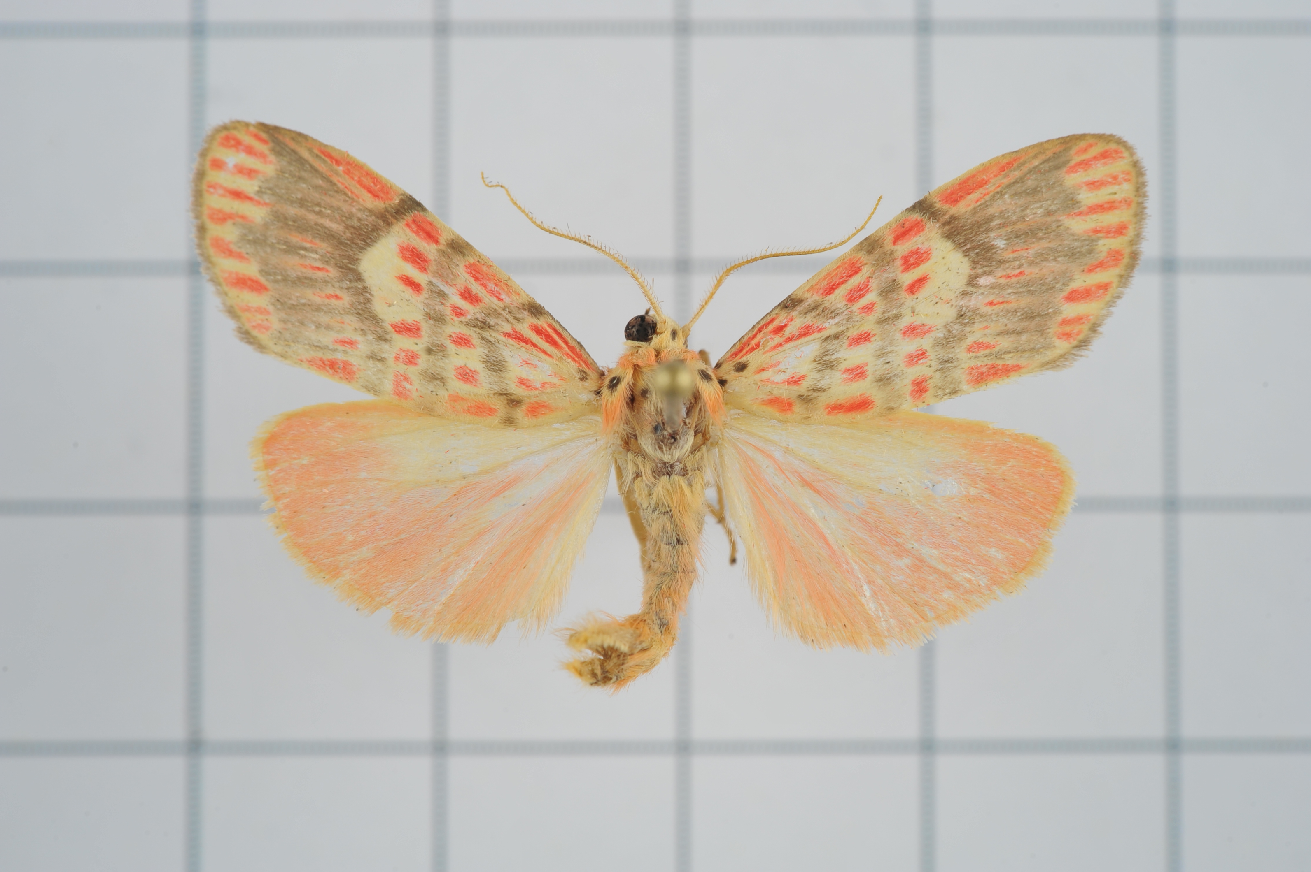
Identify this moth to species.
Barsine fuscozonata
